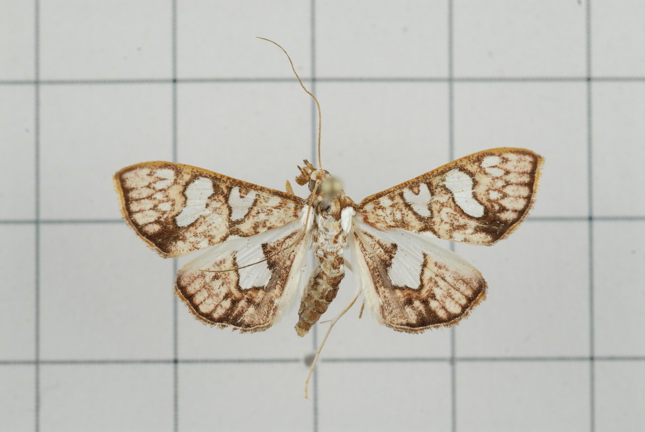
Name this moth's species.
Glyphodes canthusalis
